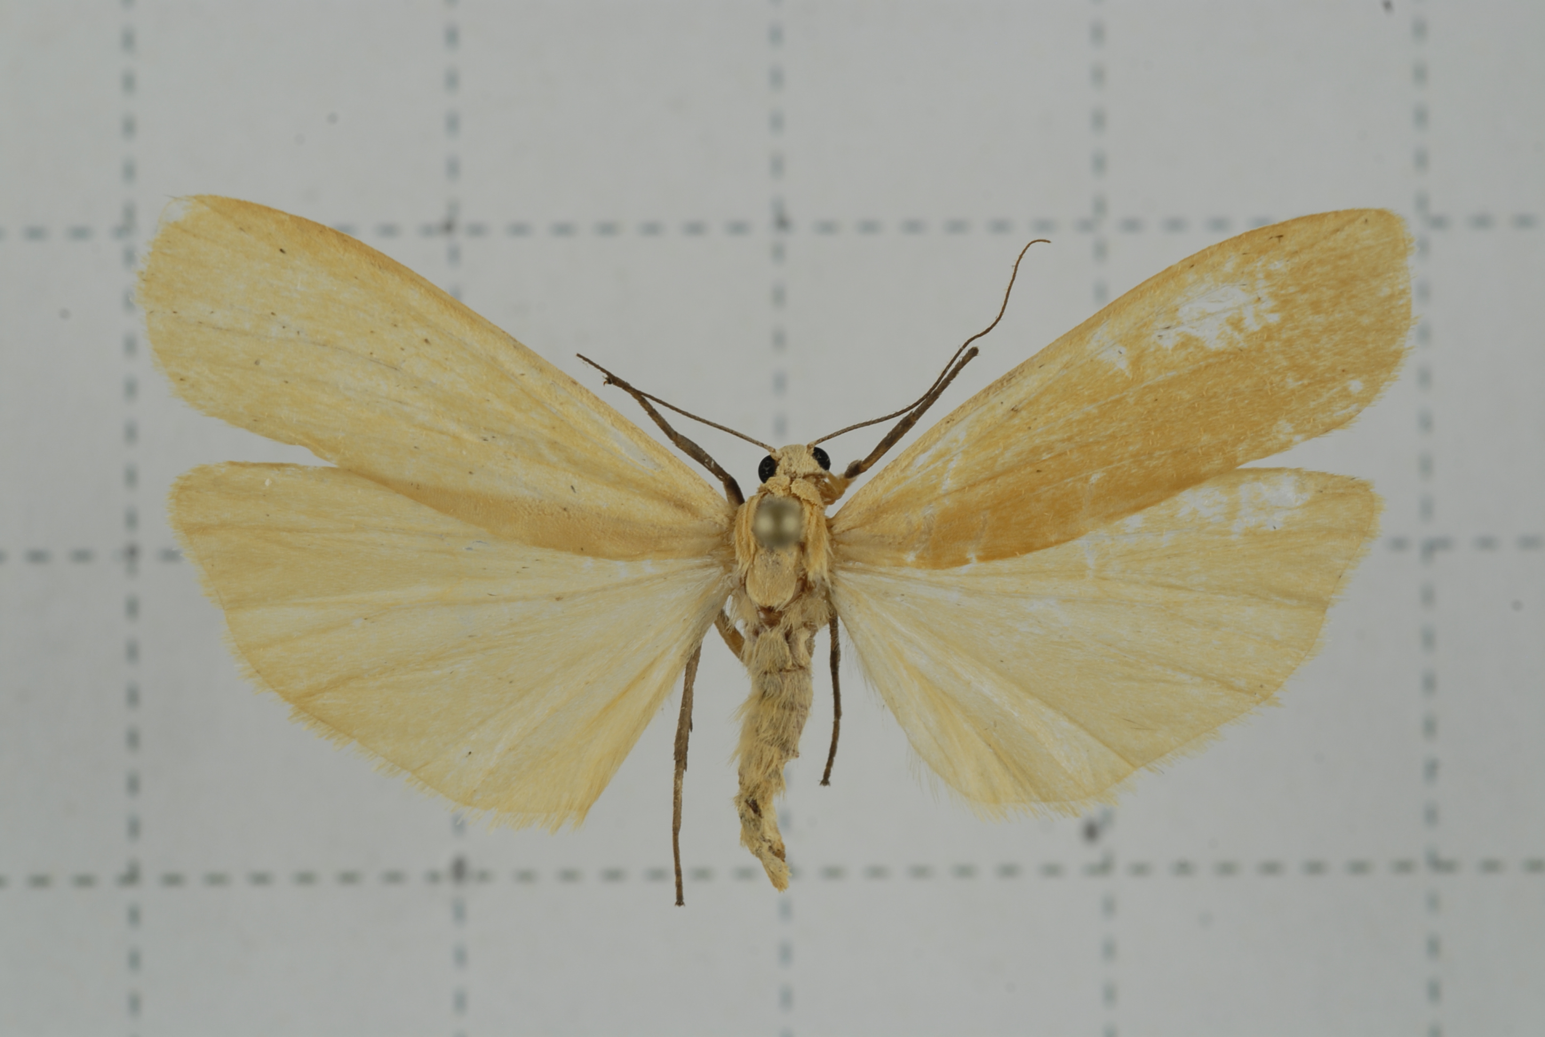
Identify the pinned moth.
Katha magnata magnata
